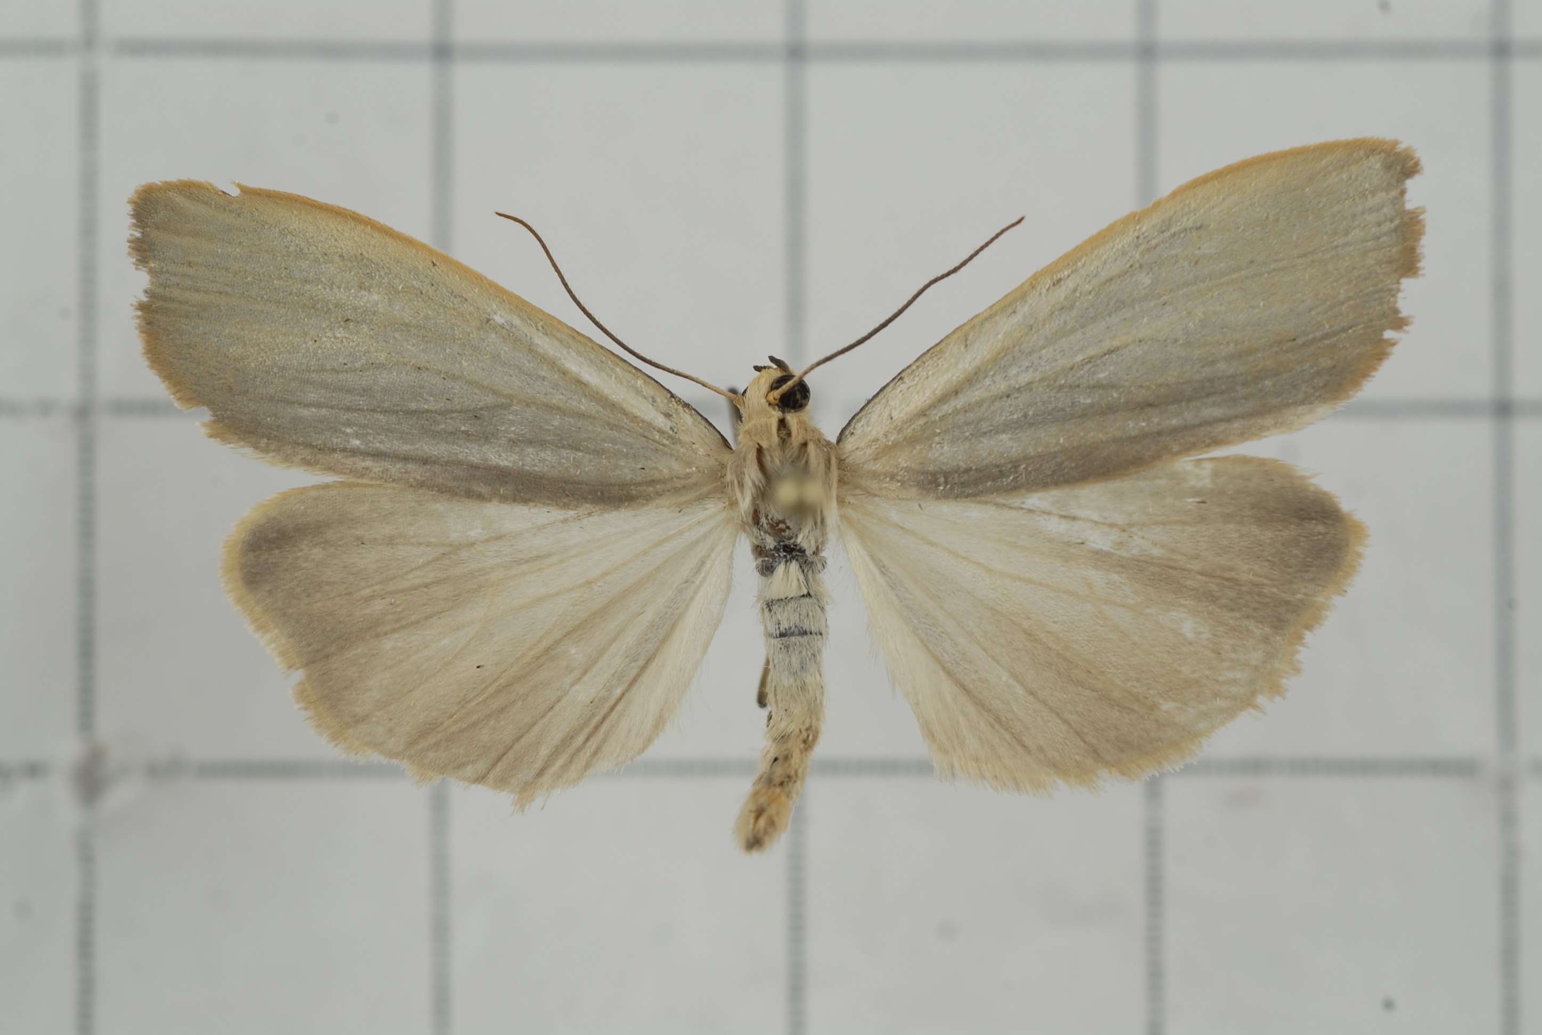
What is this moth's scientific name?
Ghoria tecta
